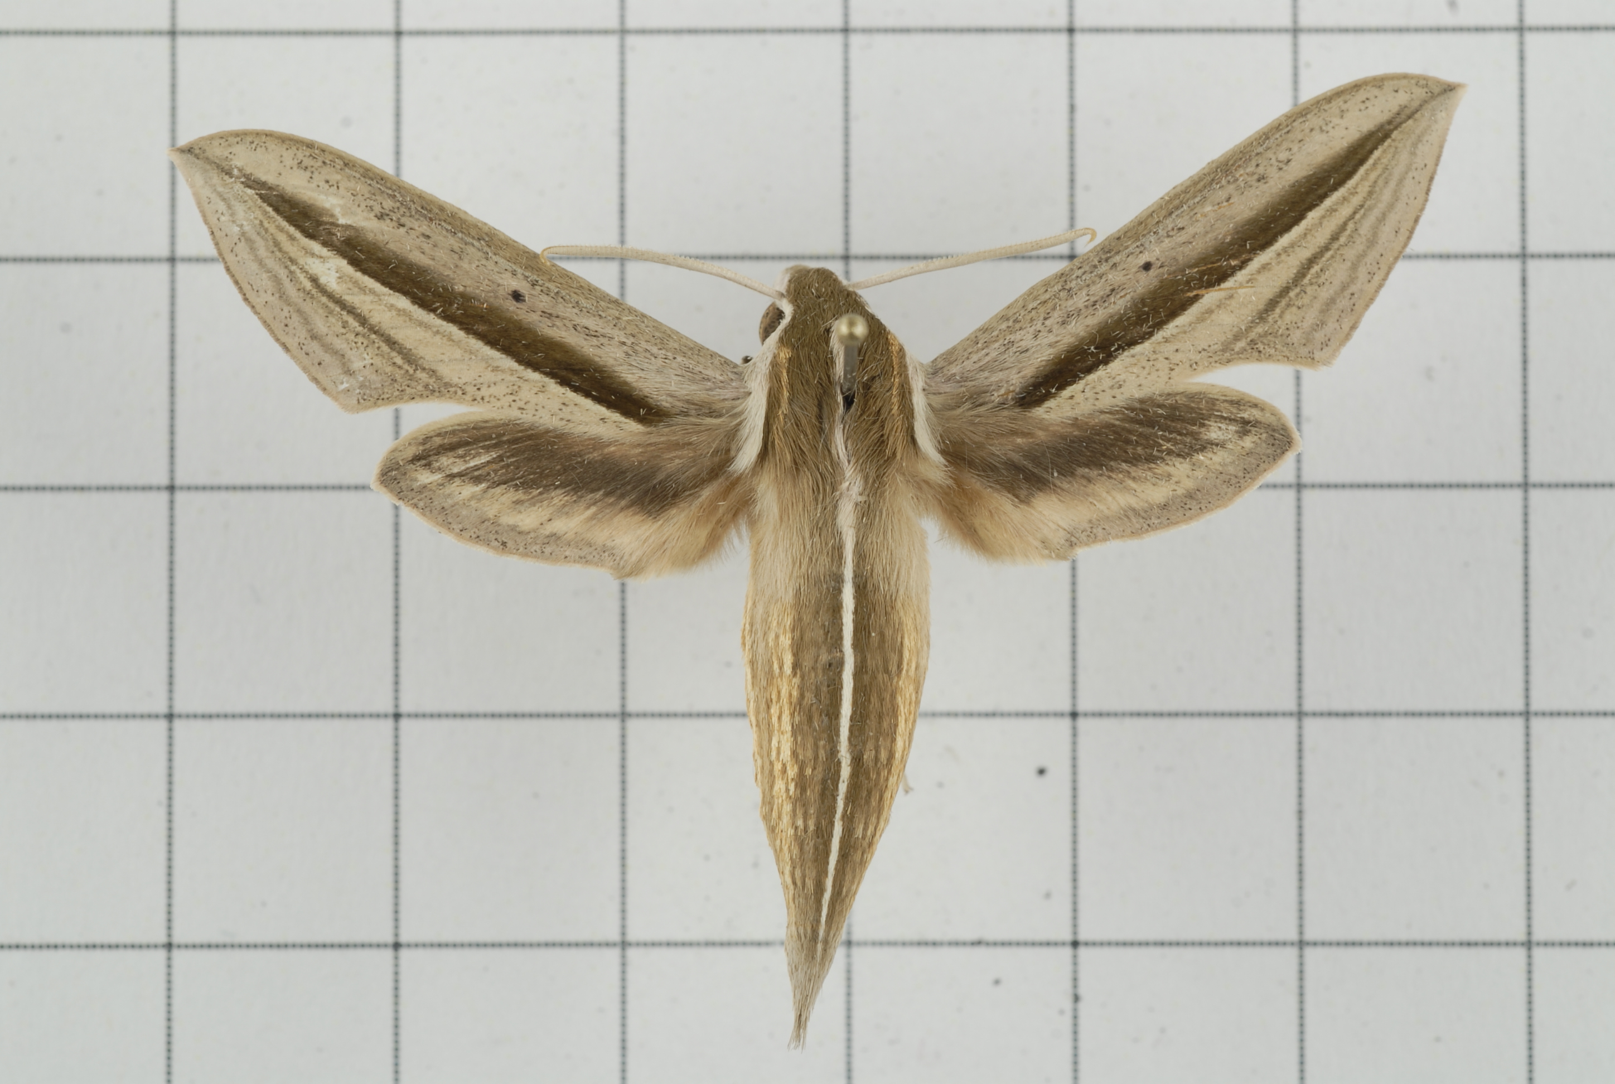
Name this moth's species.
Theretra silhetensis silhetensis
